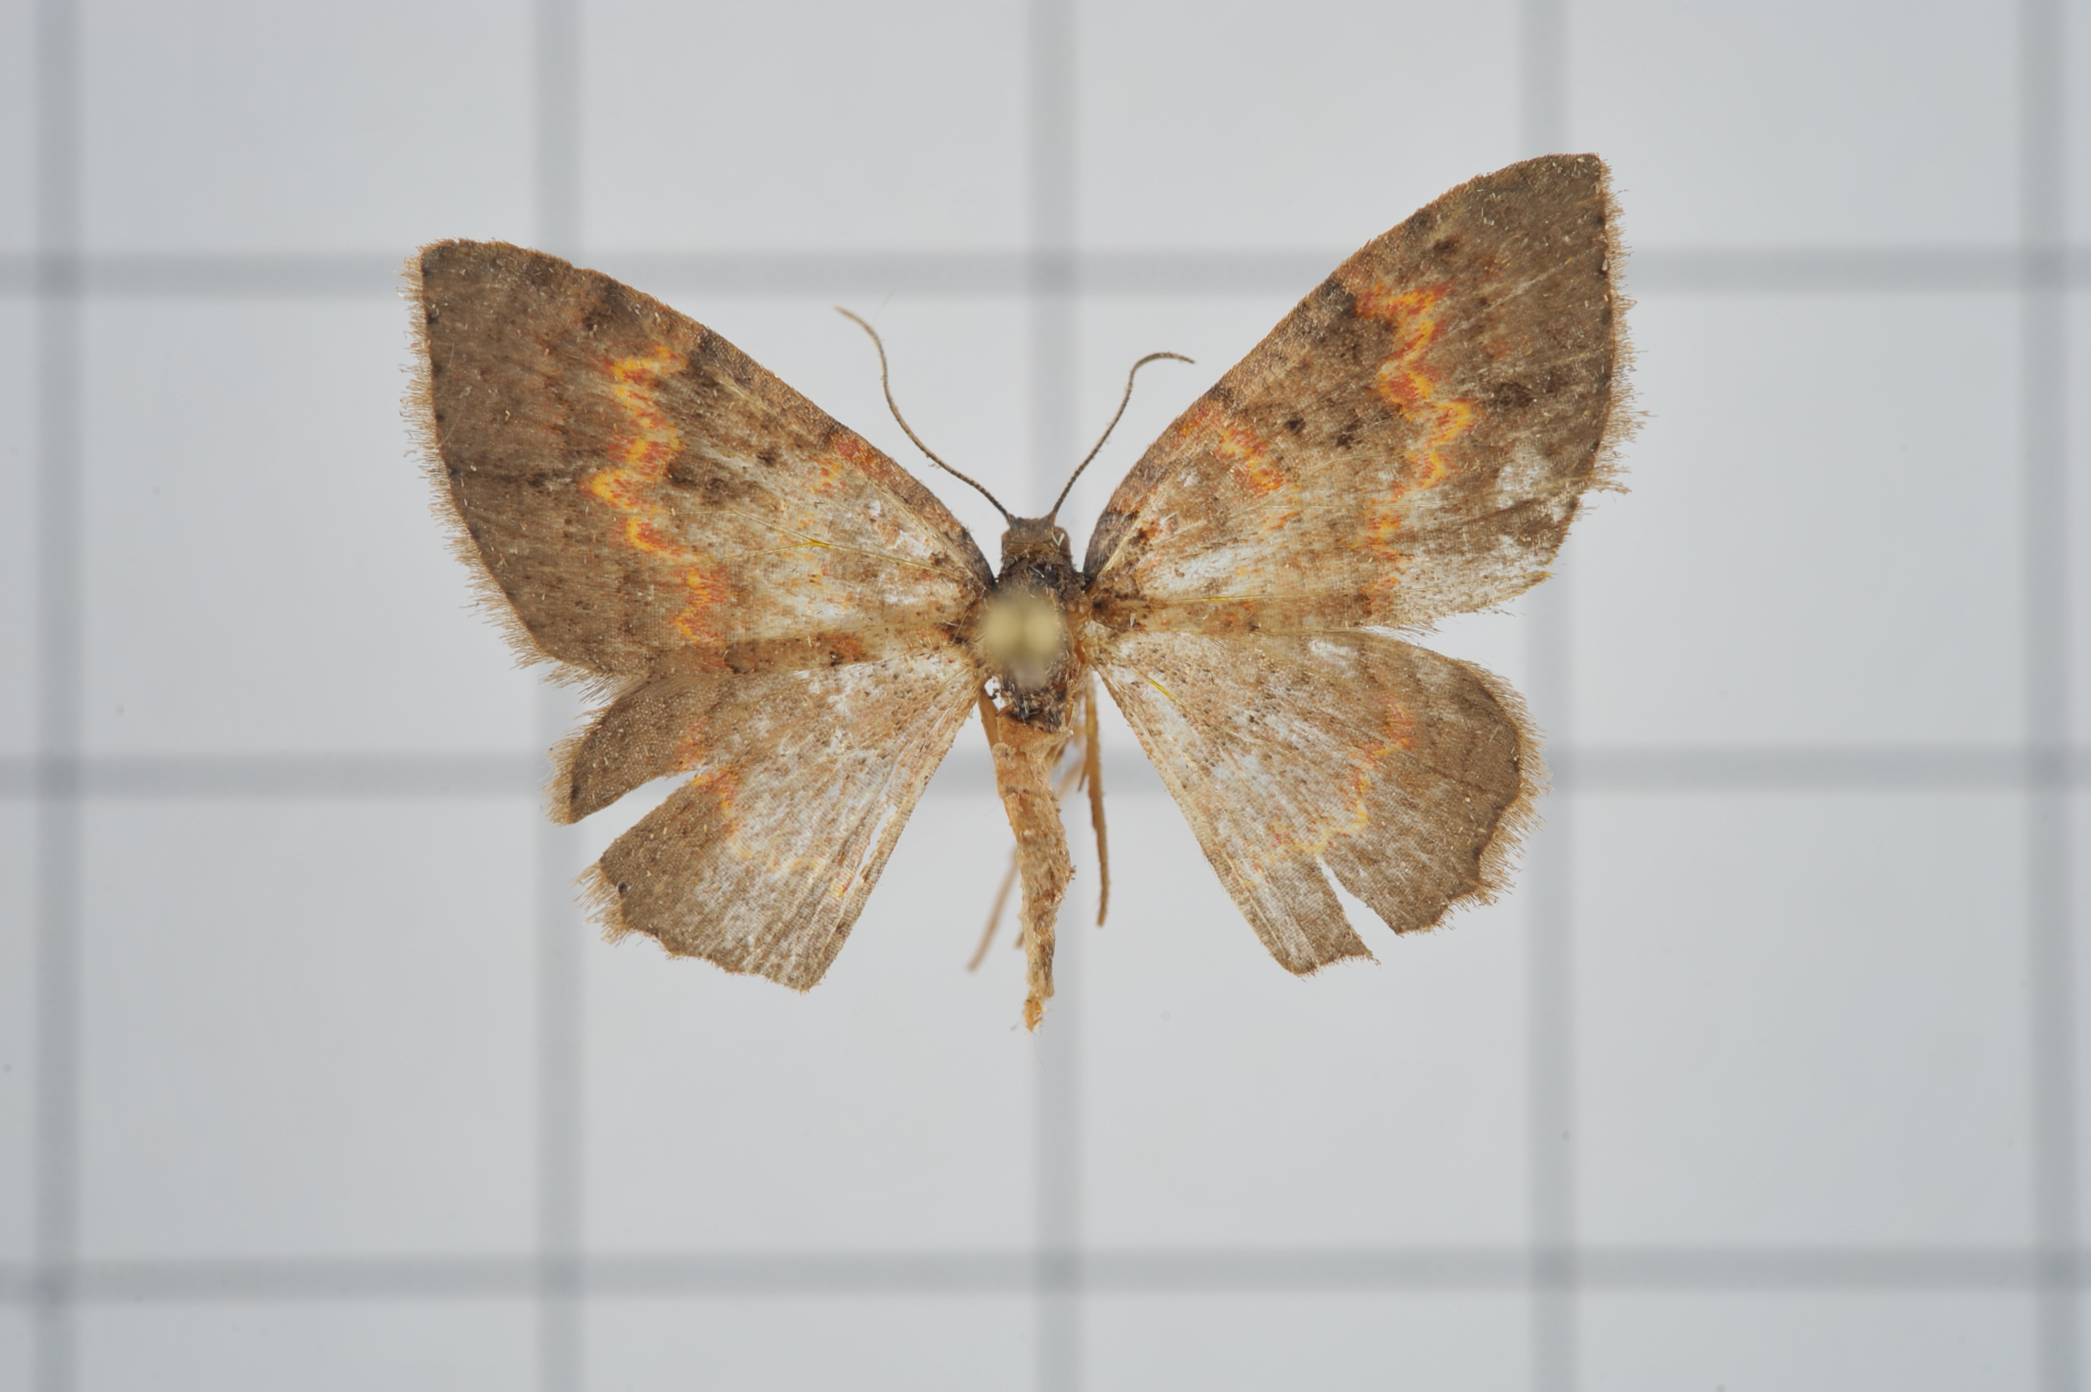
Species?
Hydrelia bicolorata
